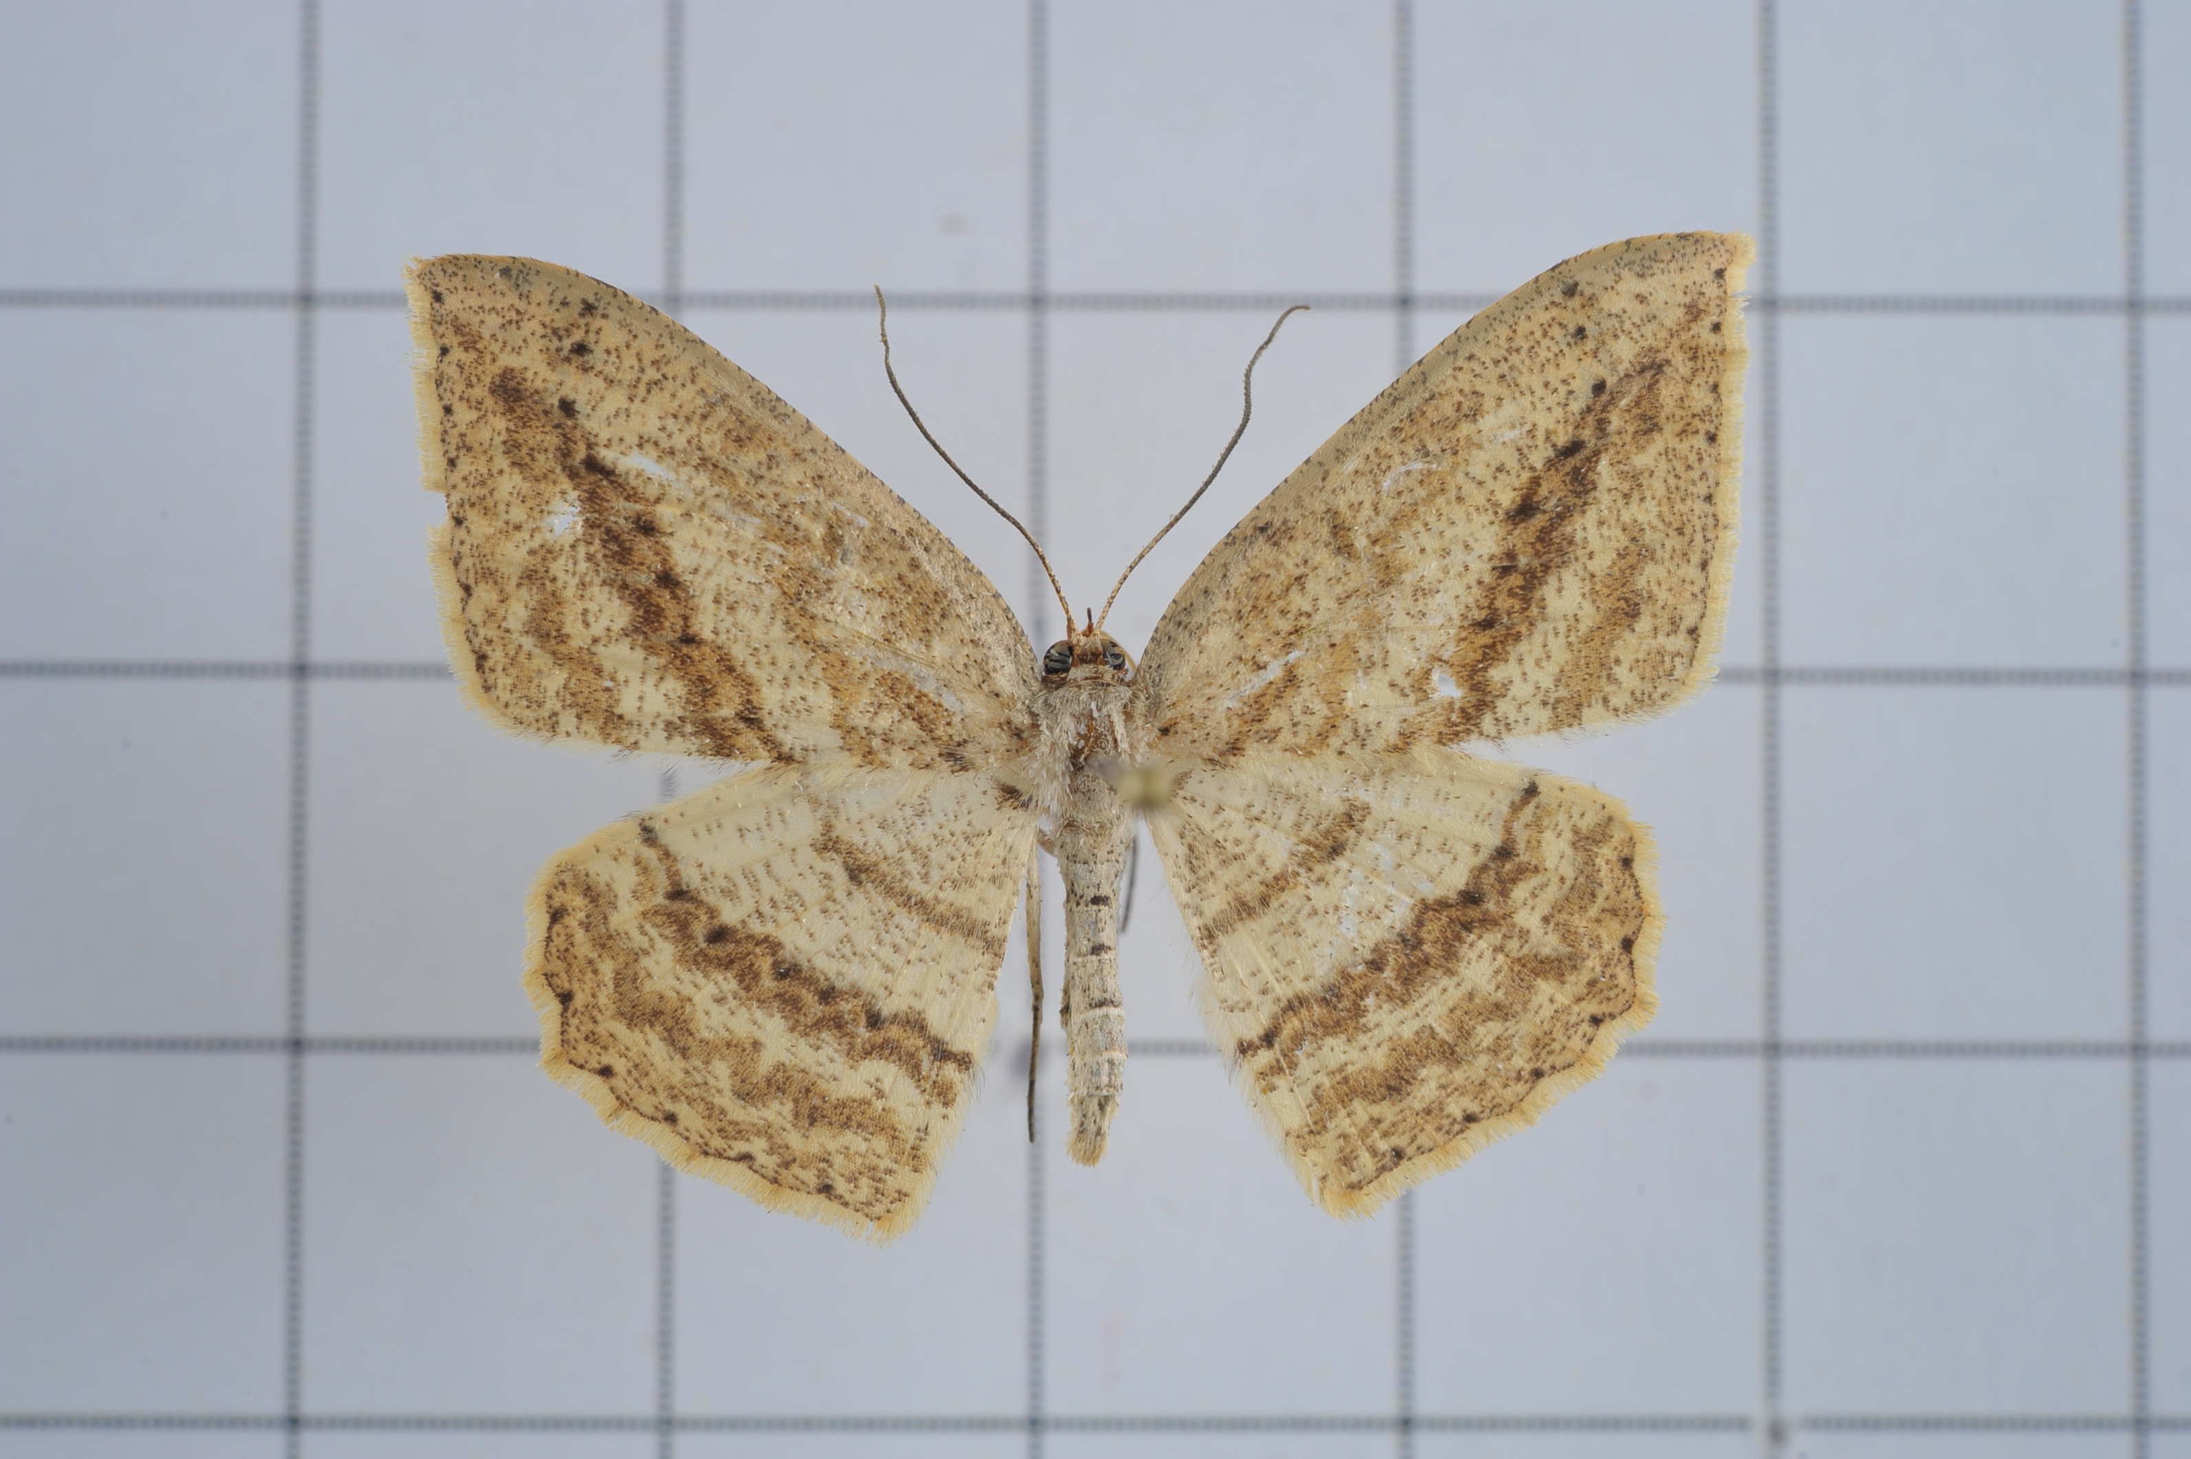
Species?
Calletaera obliquata
